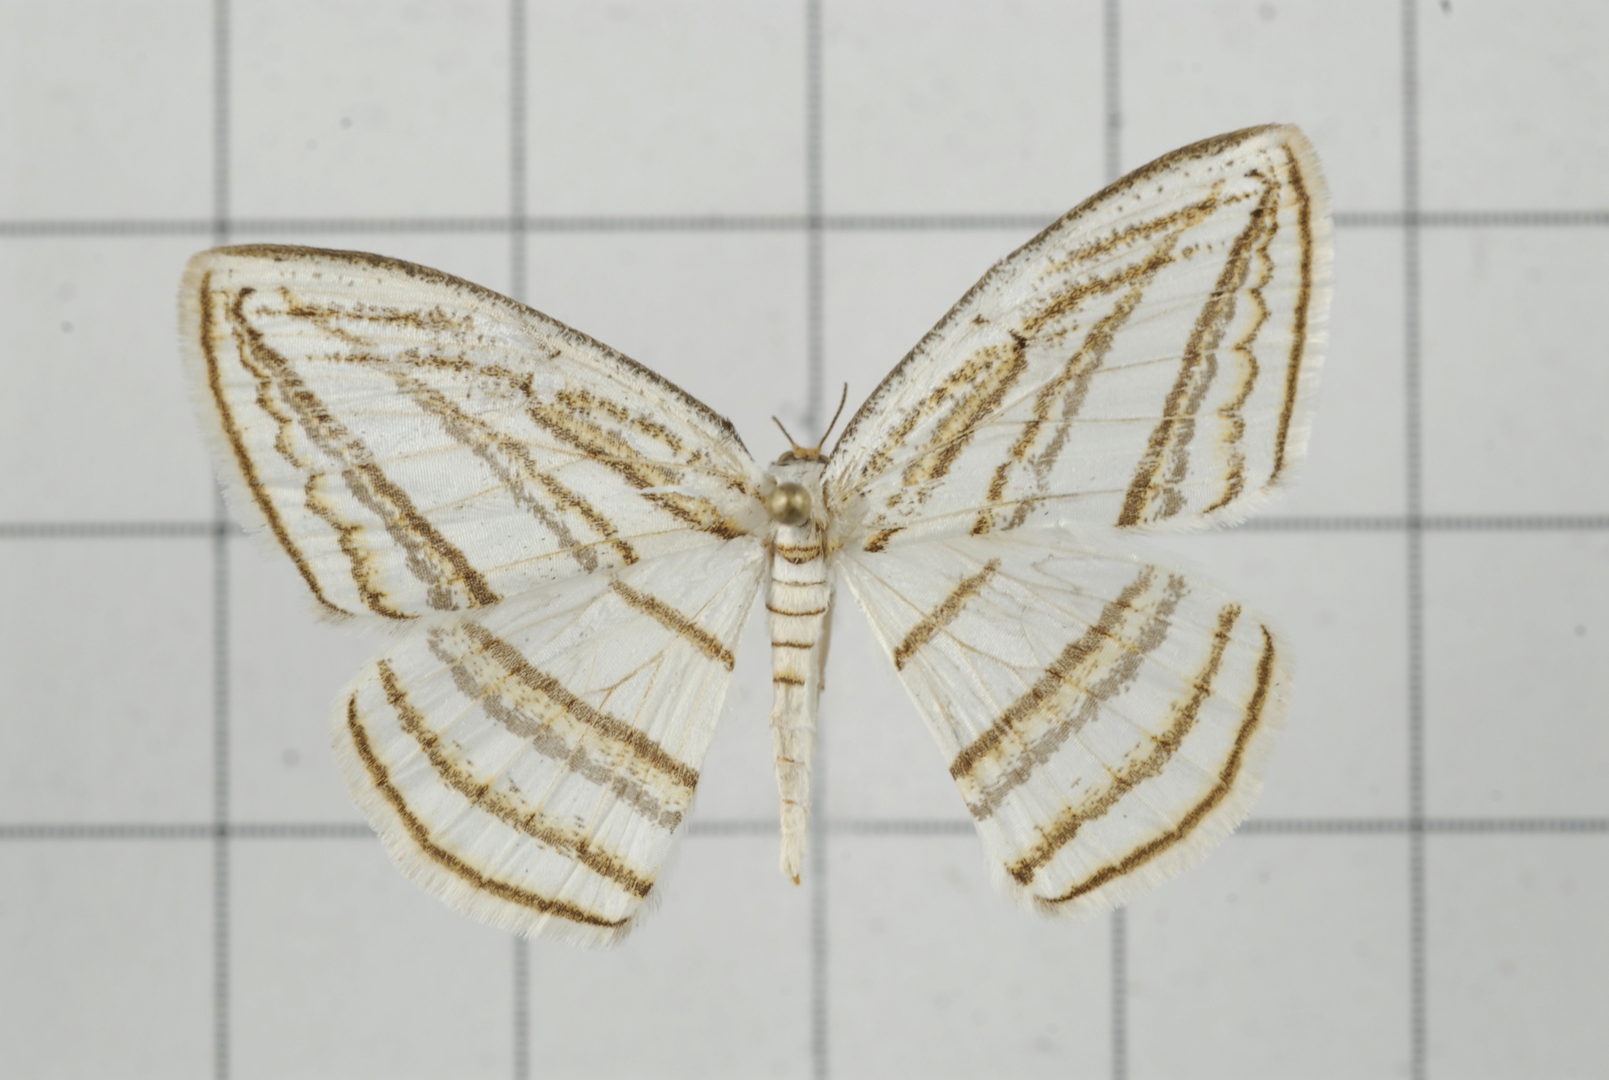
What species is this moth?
Orthocabera sericea sericea
